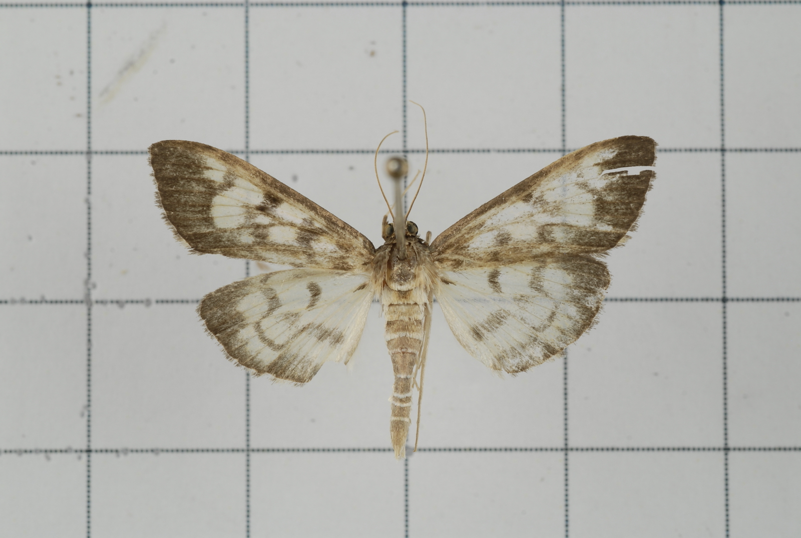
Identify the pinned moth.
Syllepte taiwanalis
